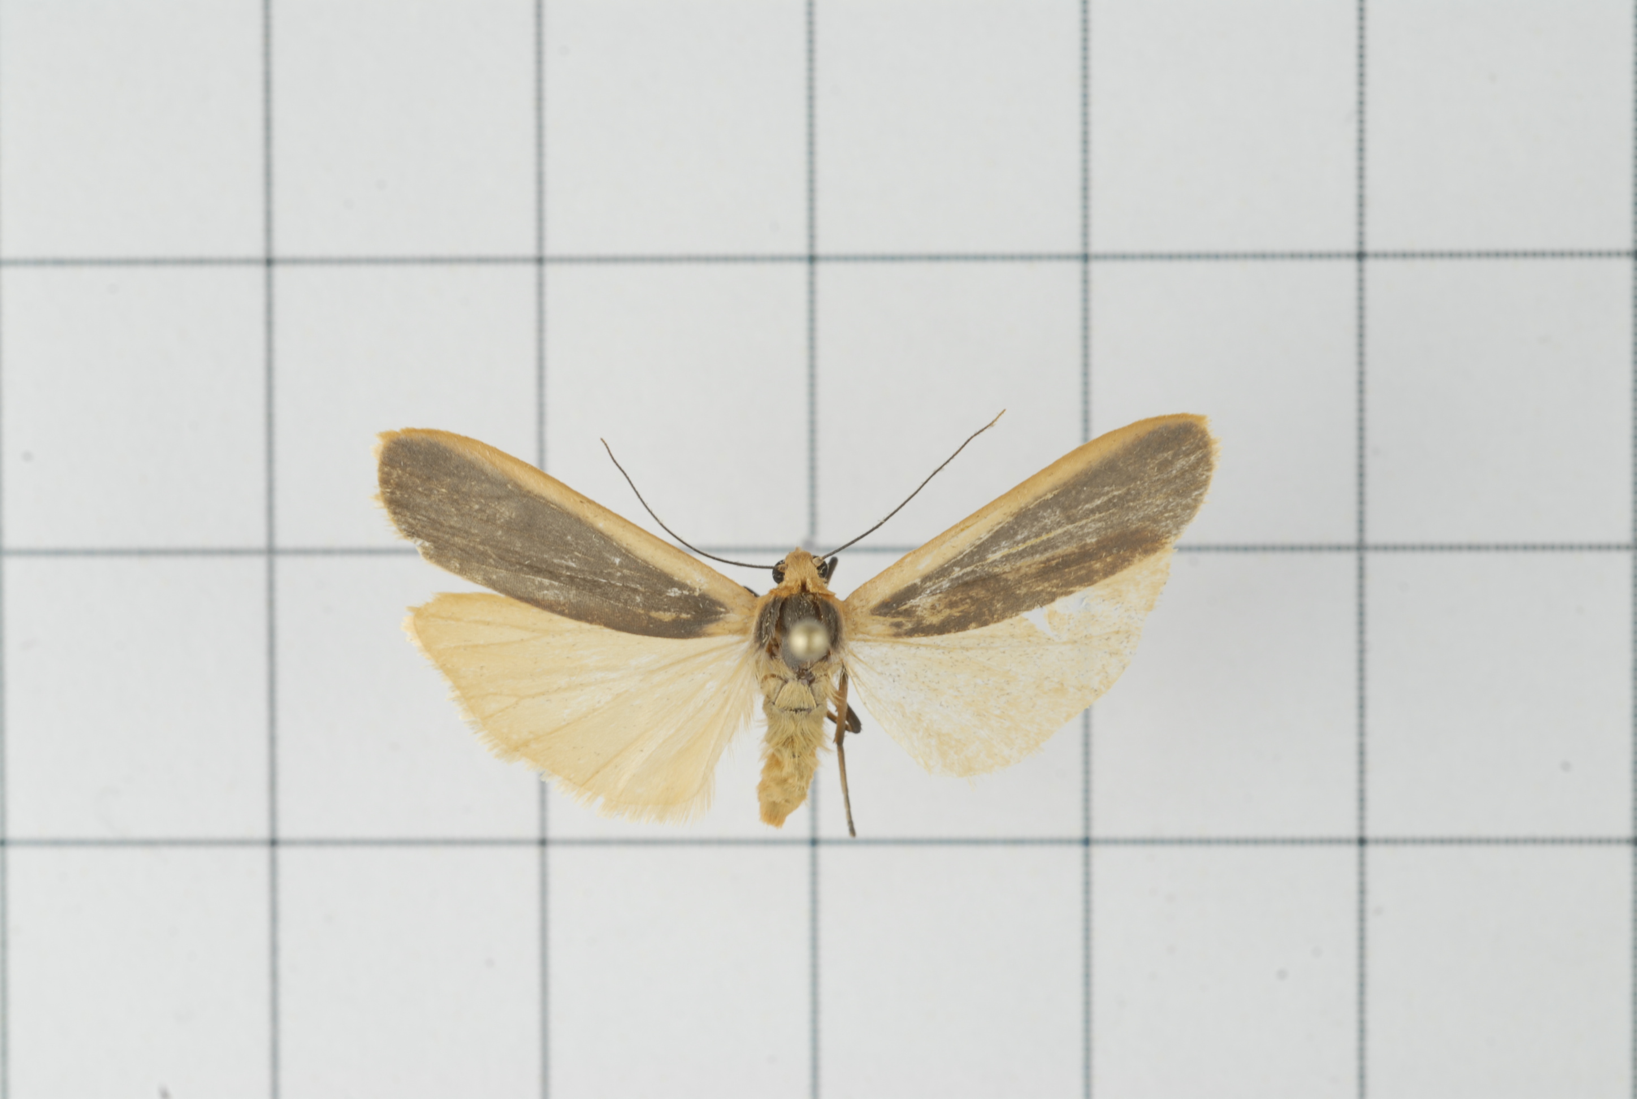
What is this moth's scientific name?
Brunia antica
